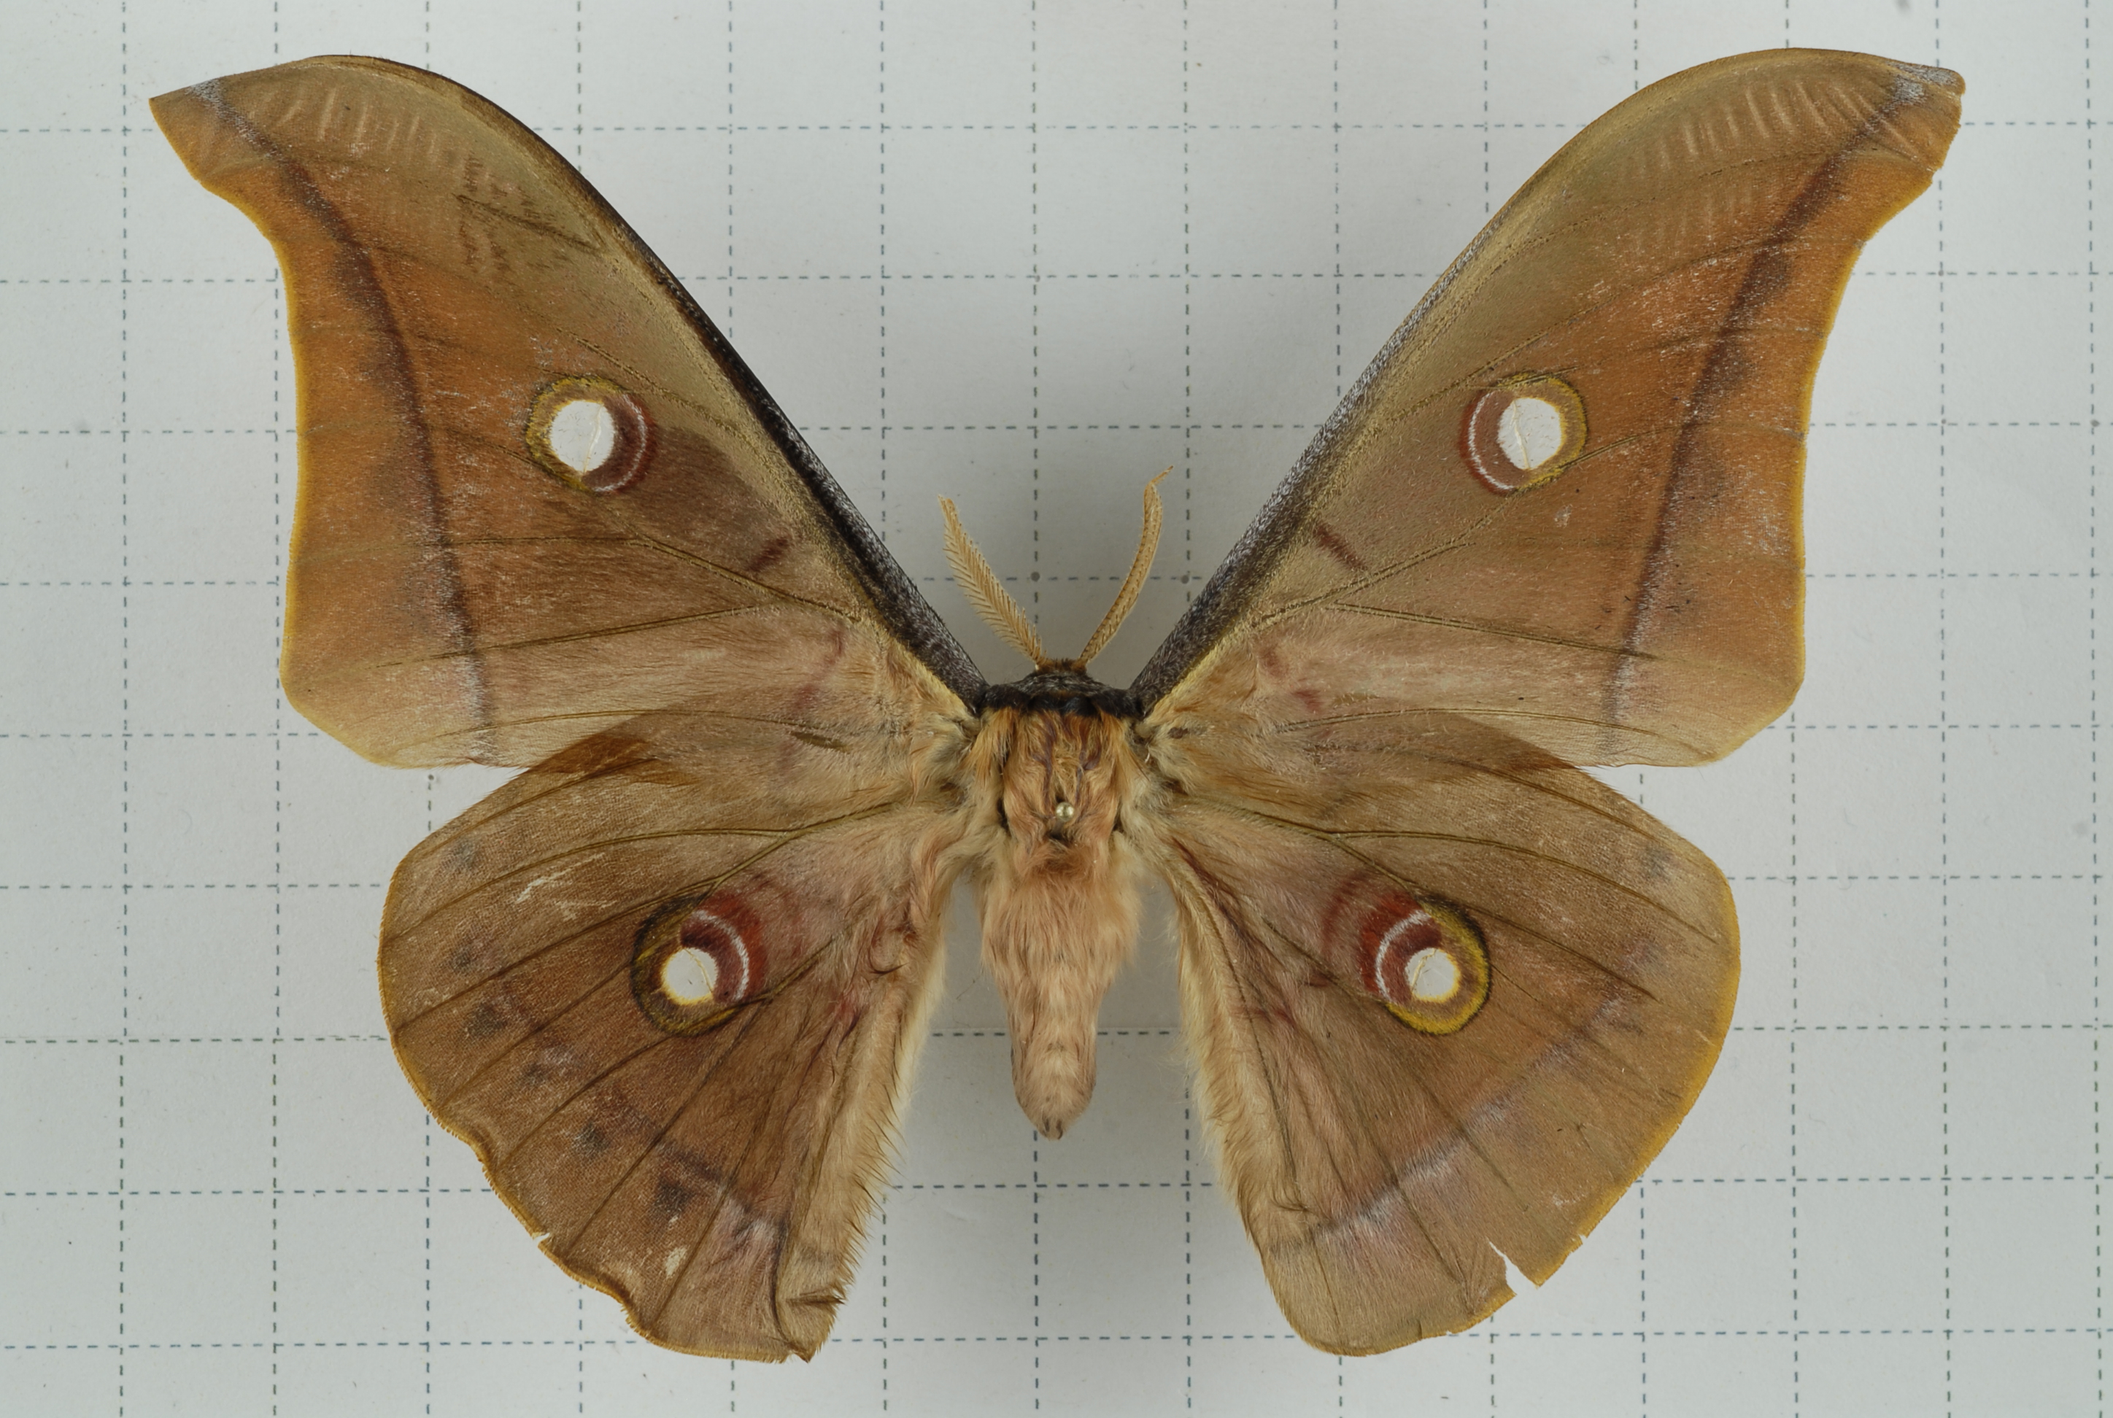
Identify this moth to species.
Antheraea pernyi
